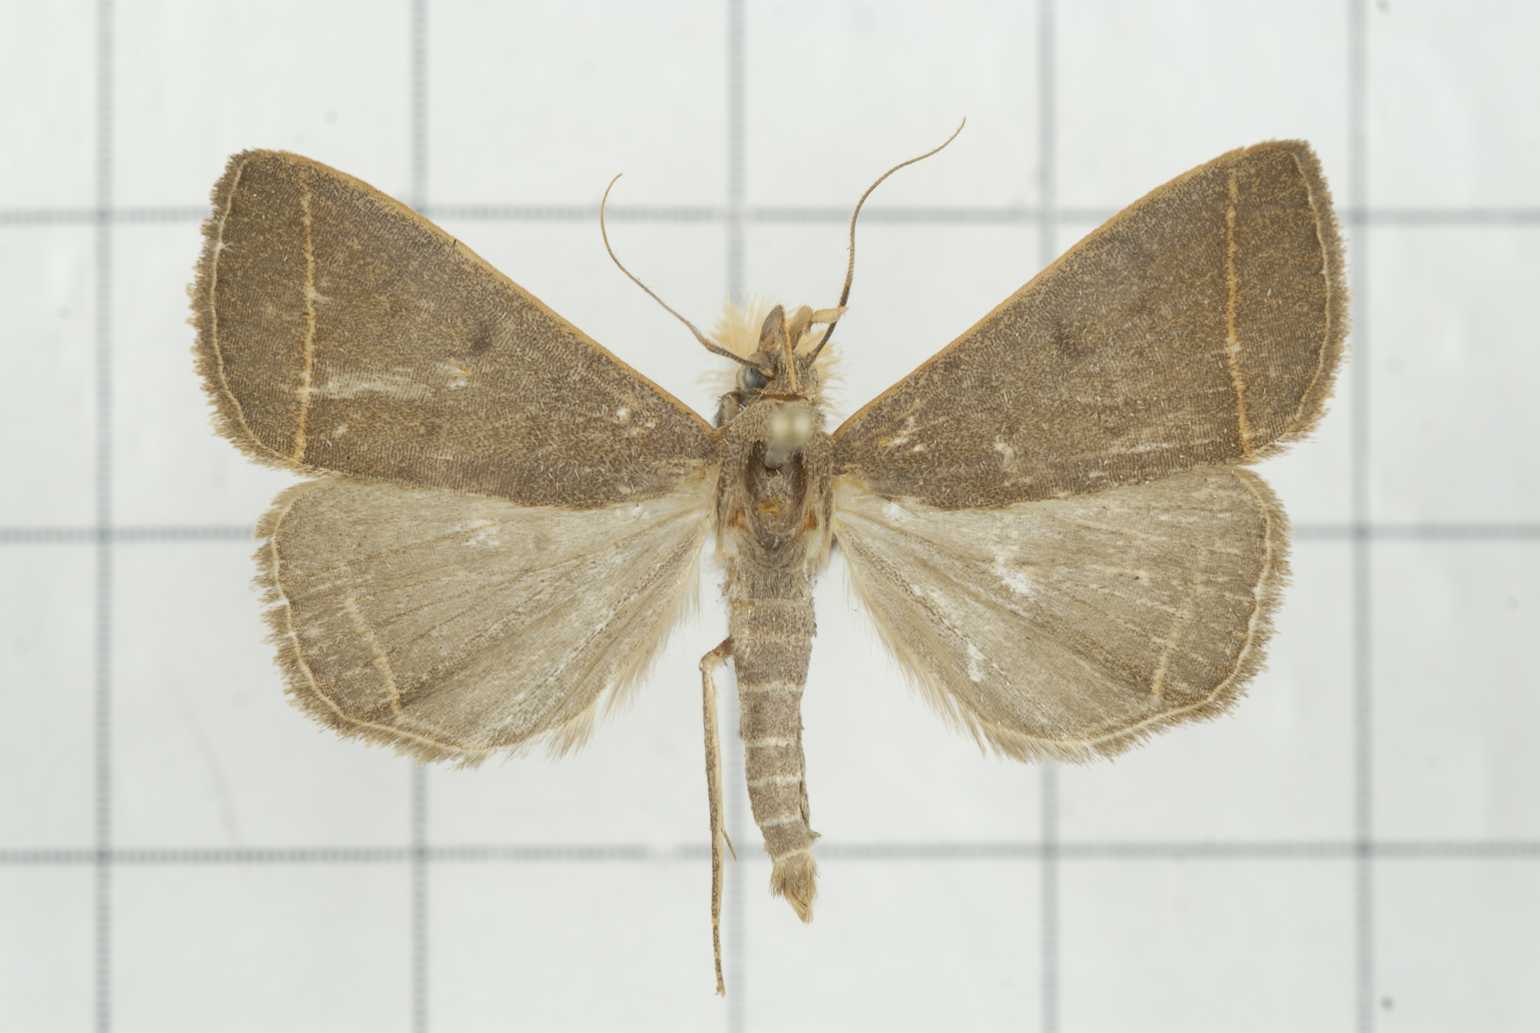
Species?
Simplicia niphona
